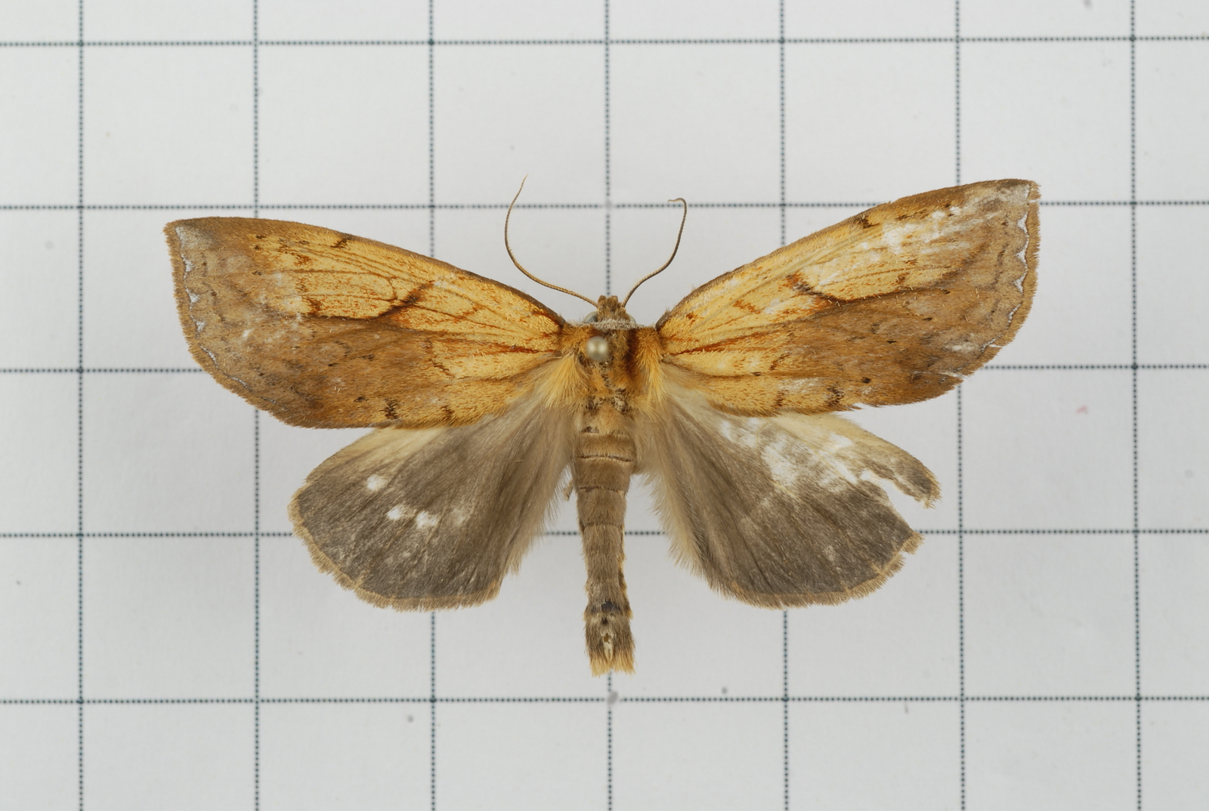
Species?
Eushachia aurata auripennis
